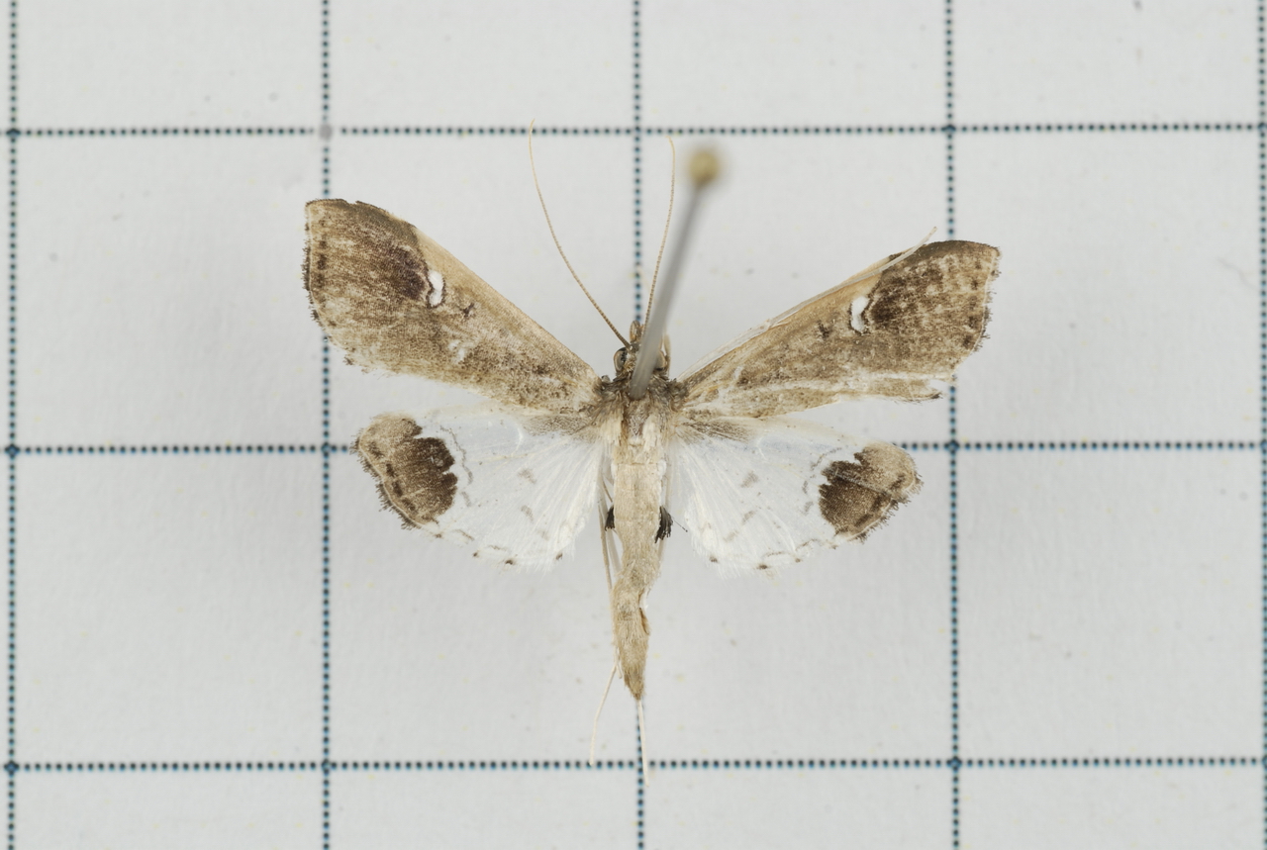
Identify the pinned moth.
Maruca amboinalis
